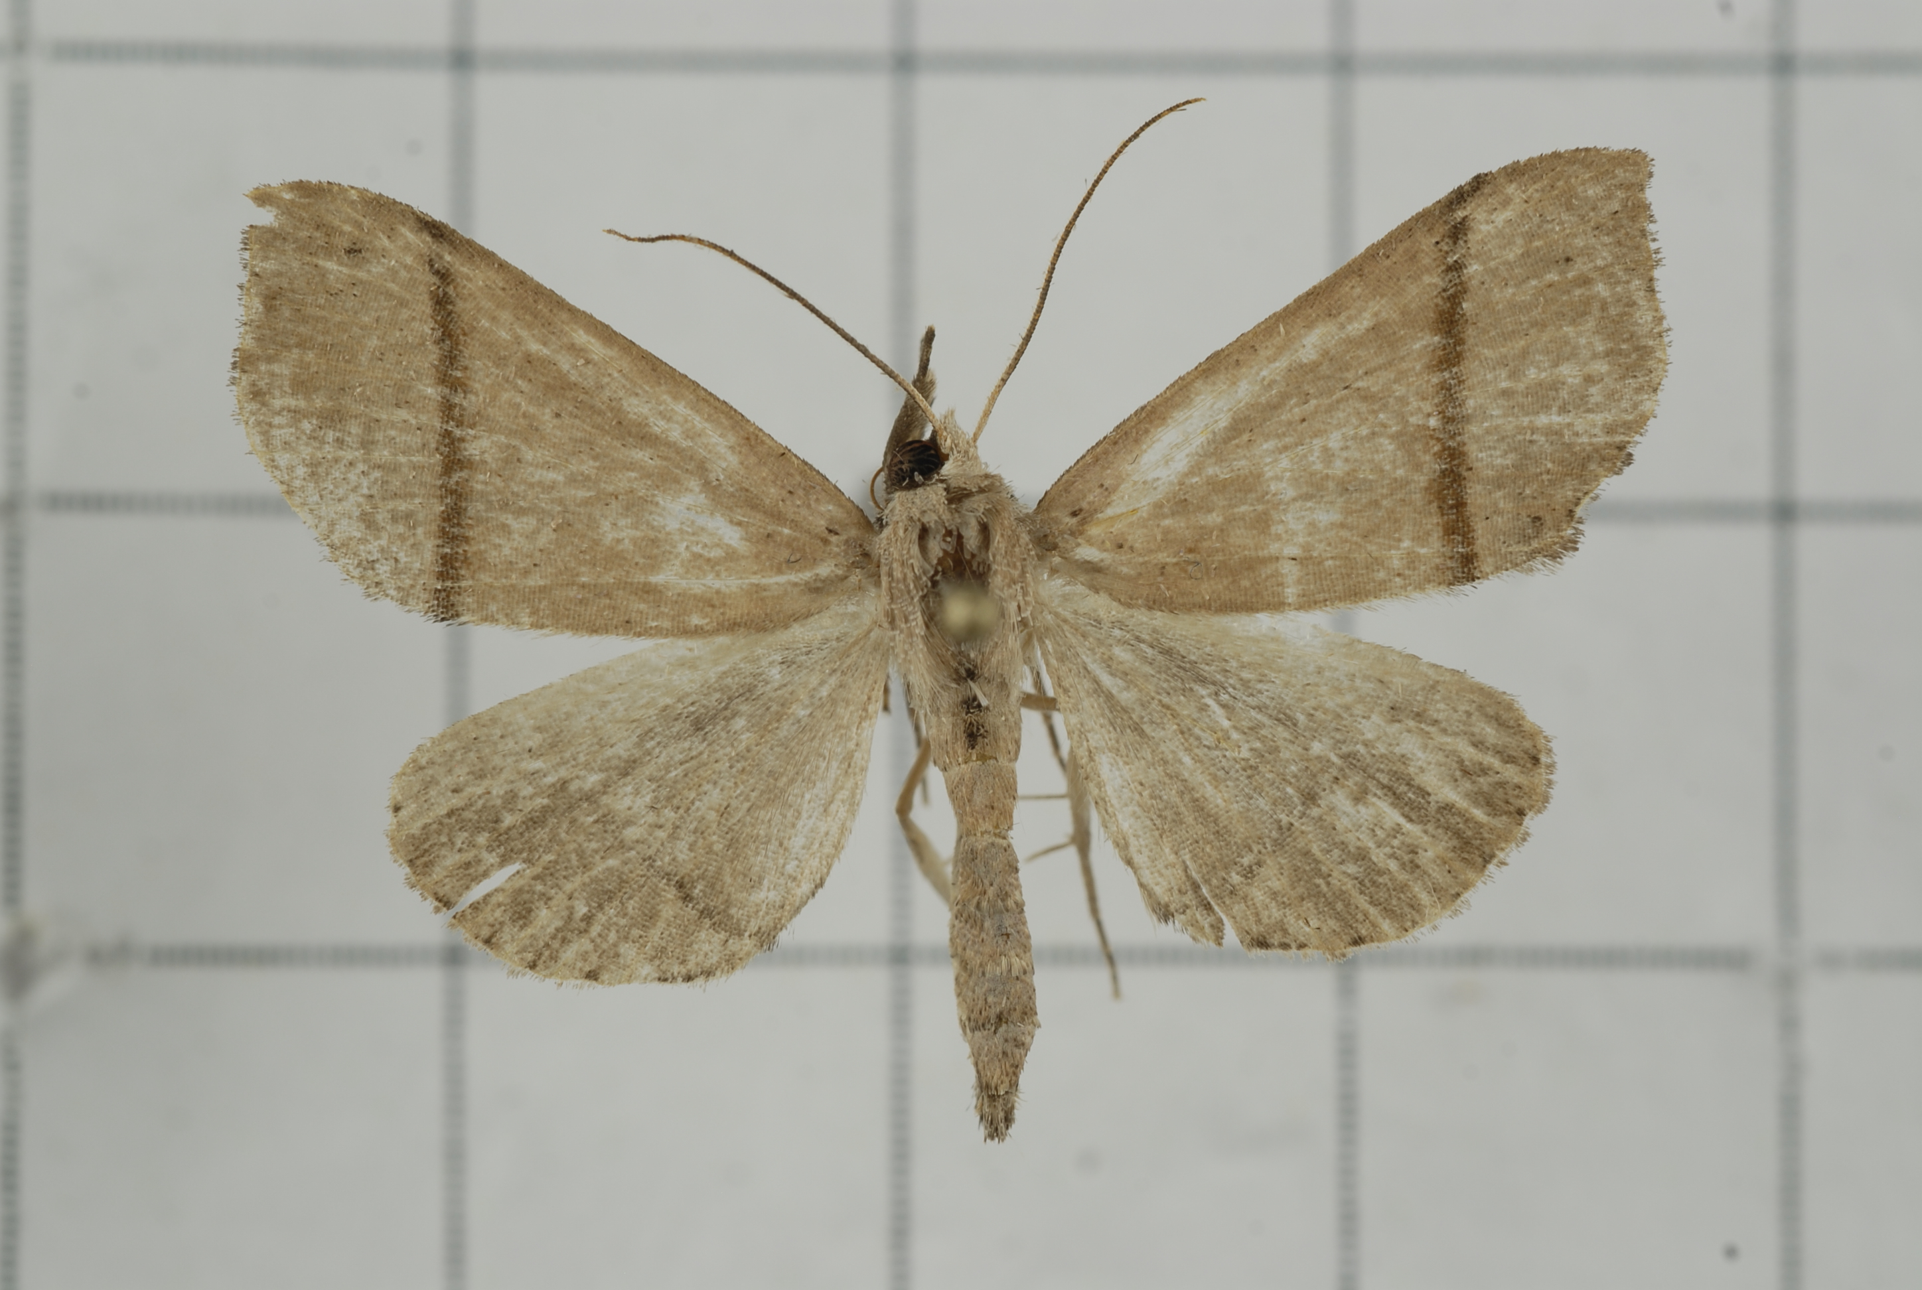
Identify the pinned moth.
Hepatica irrorata
